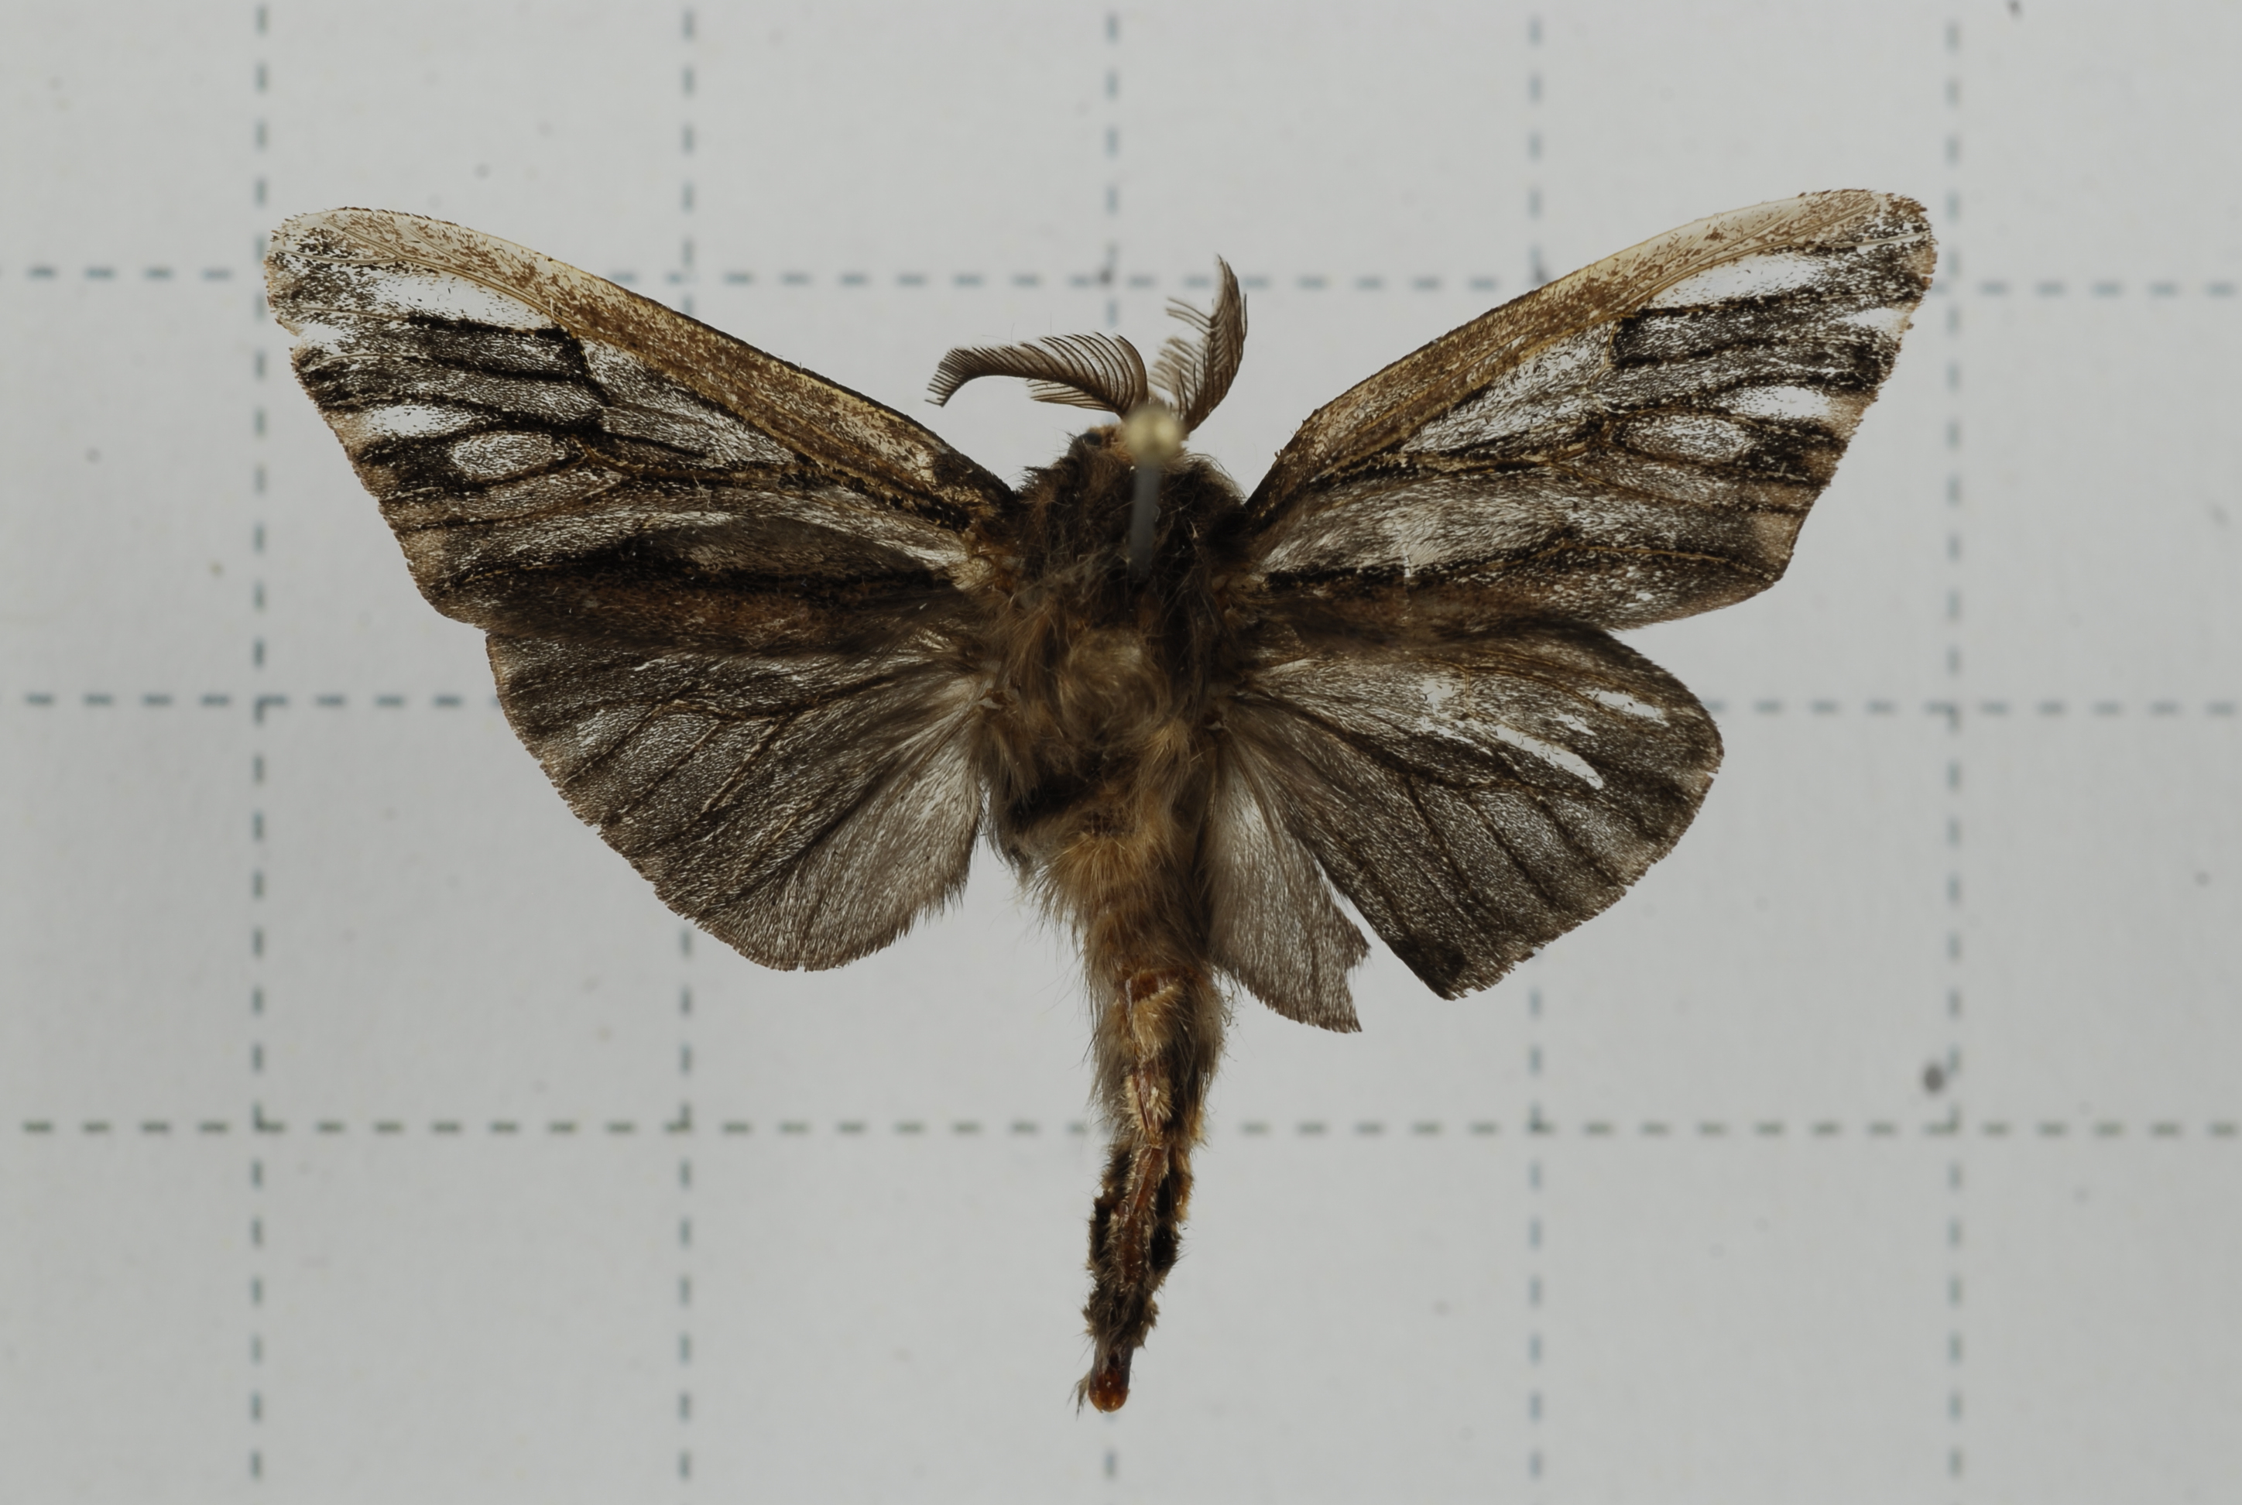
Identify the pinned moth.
Eumeta variegata
